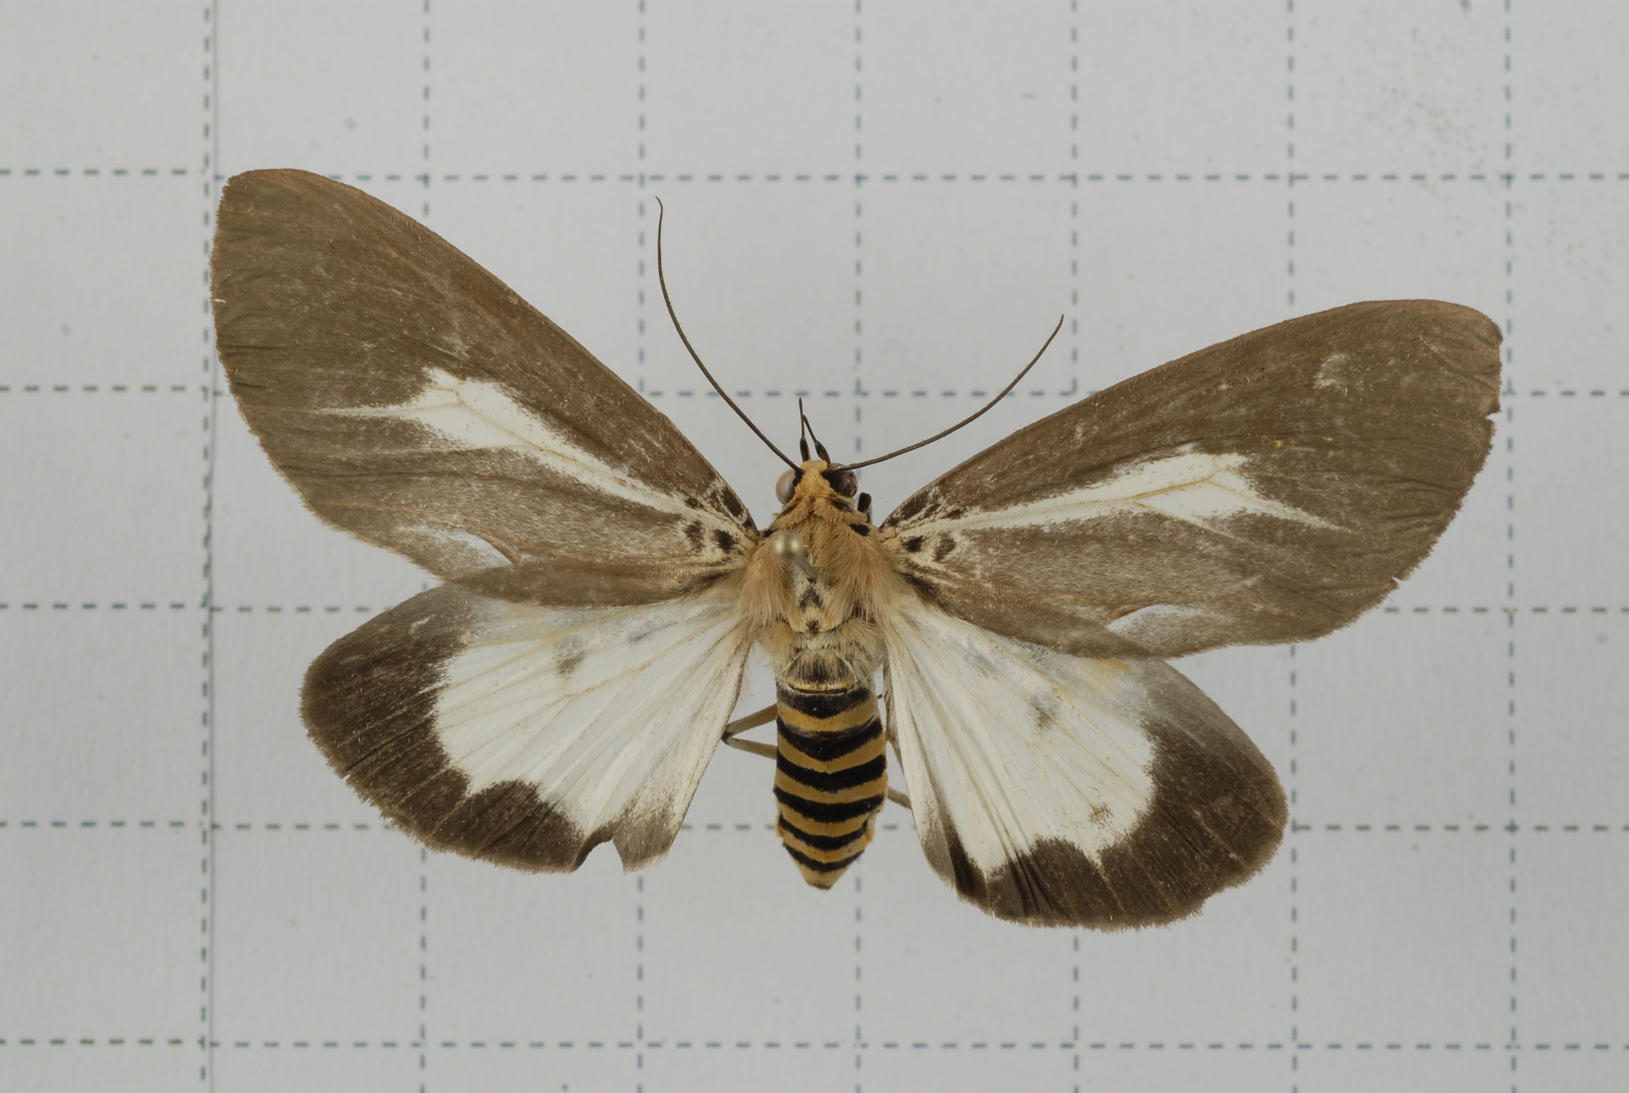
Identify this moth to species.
Asota heliconia zebrina
